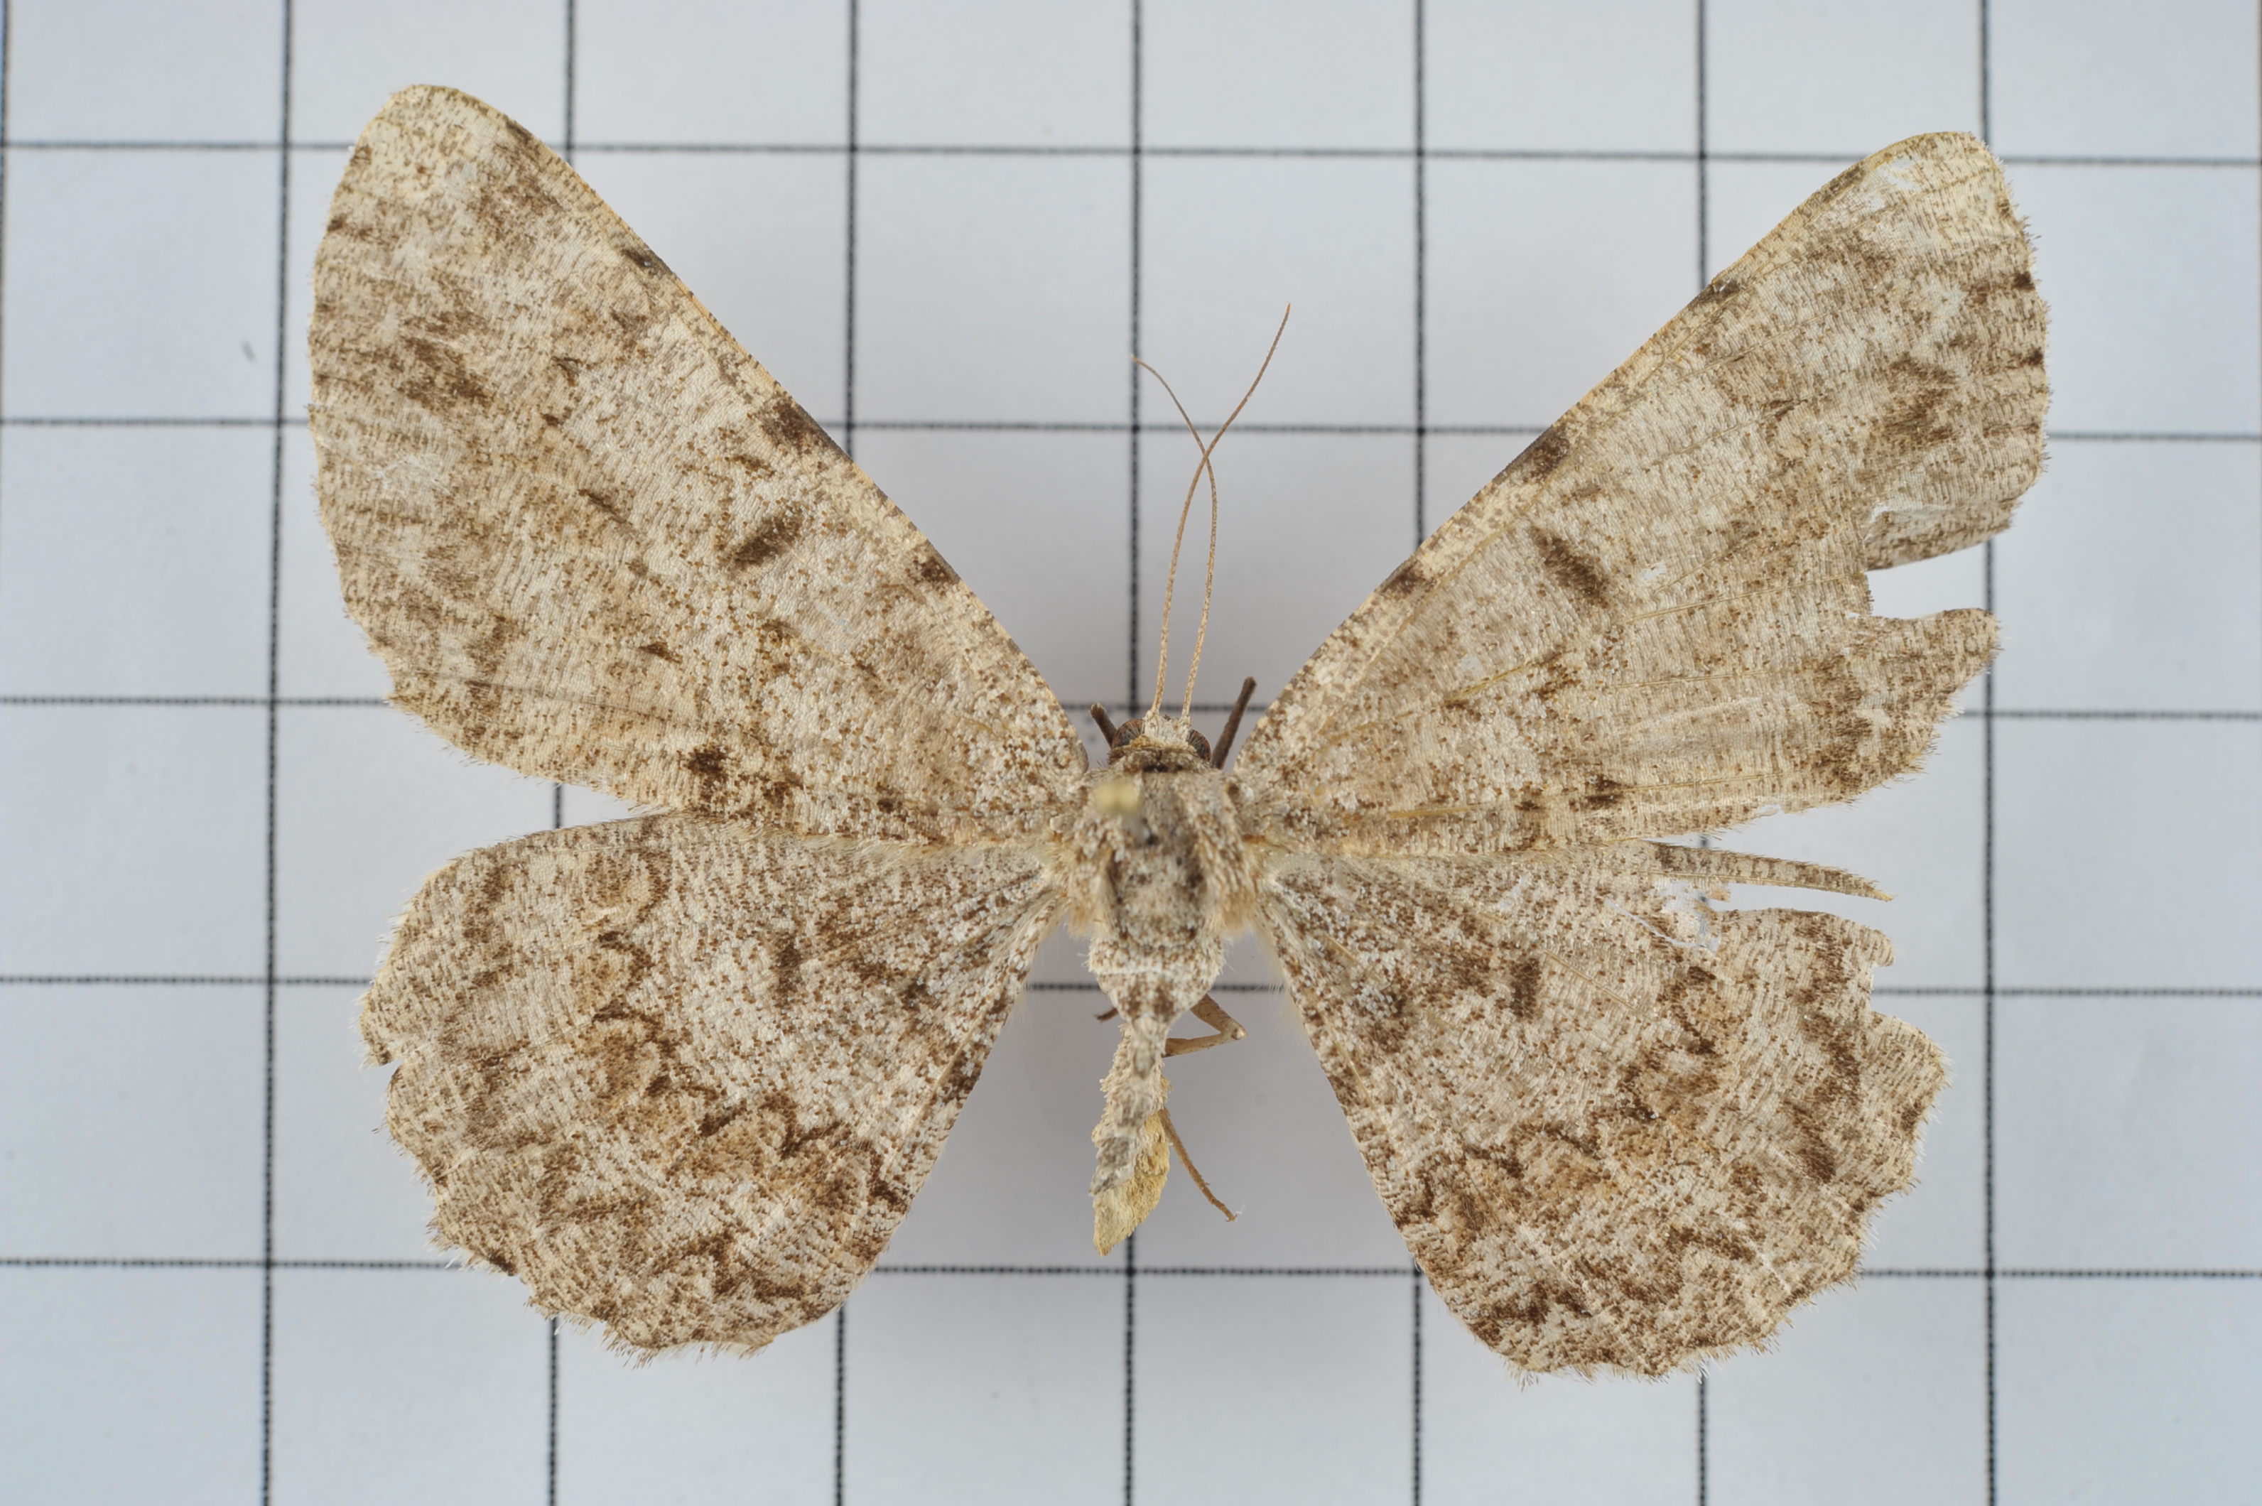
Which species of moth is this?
Hypomecis cineracea
